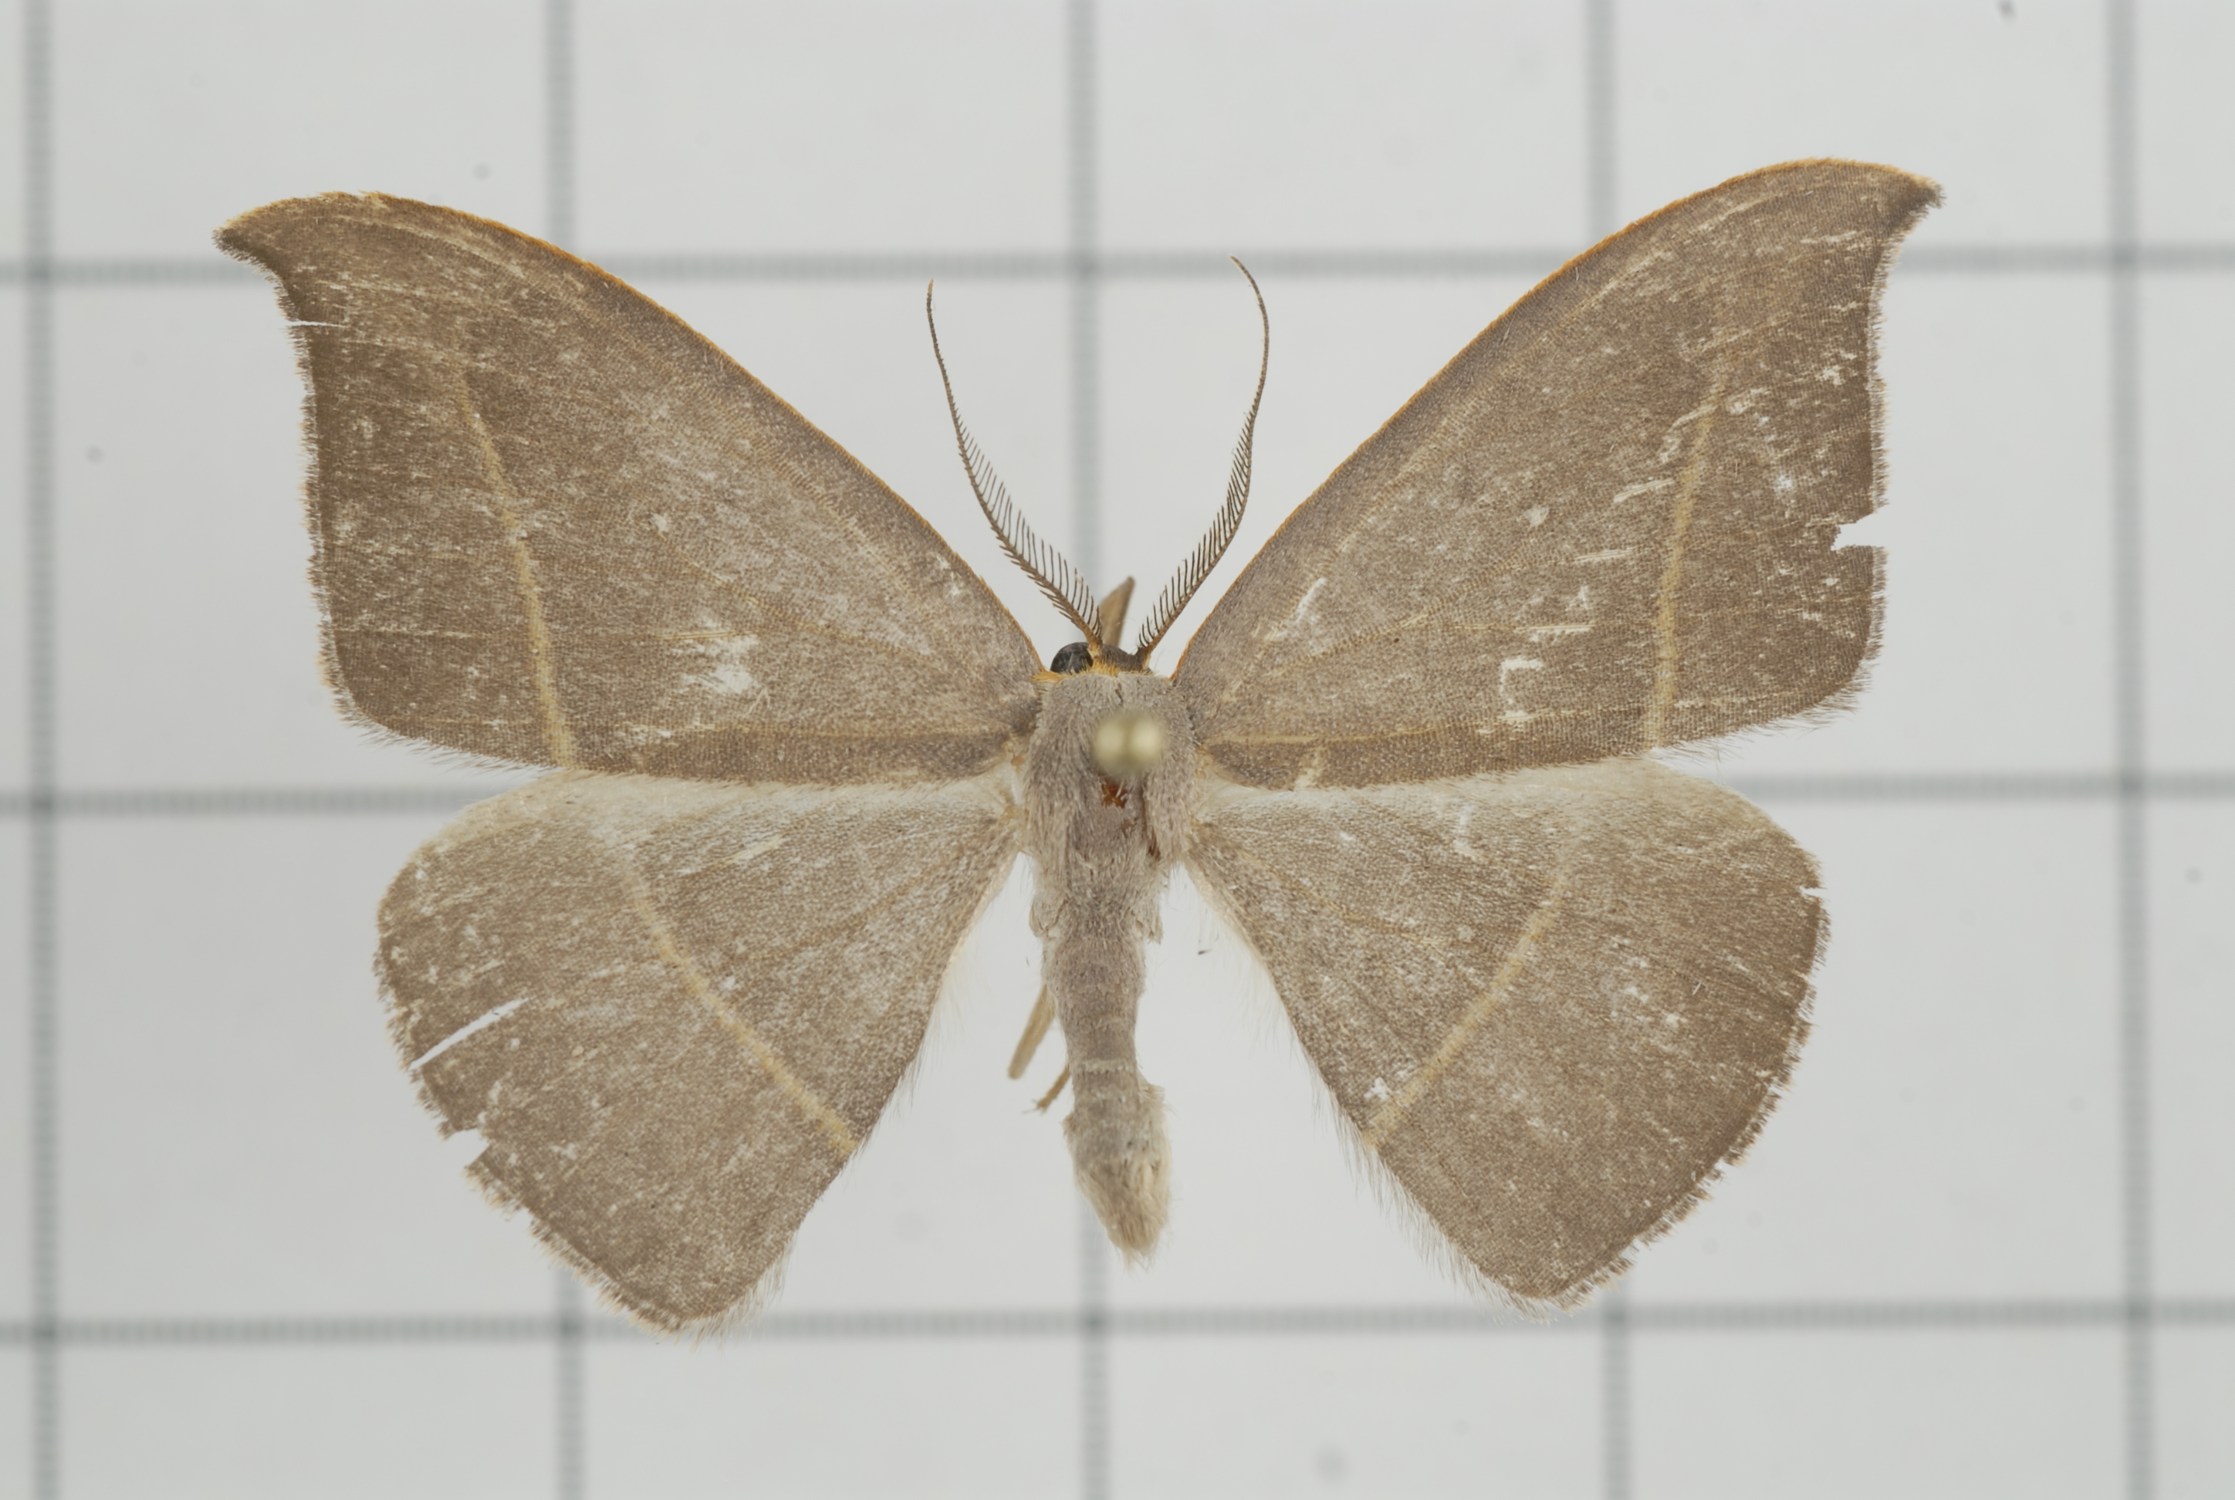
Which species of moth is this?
Microblepsis violacea
